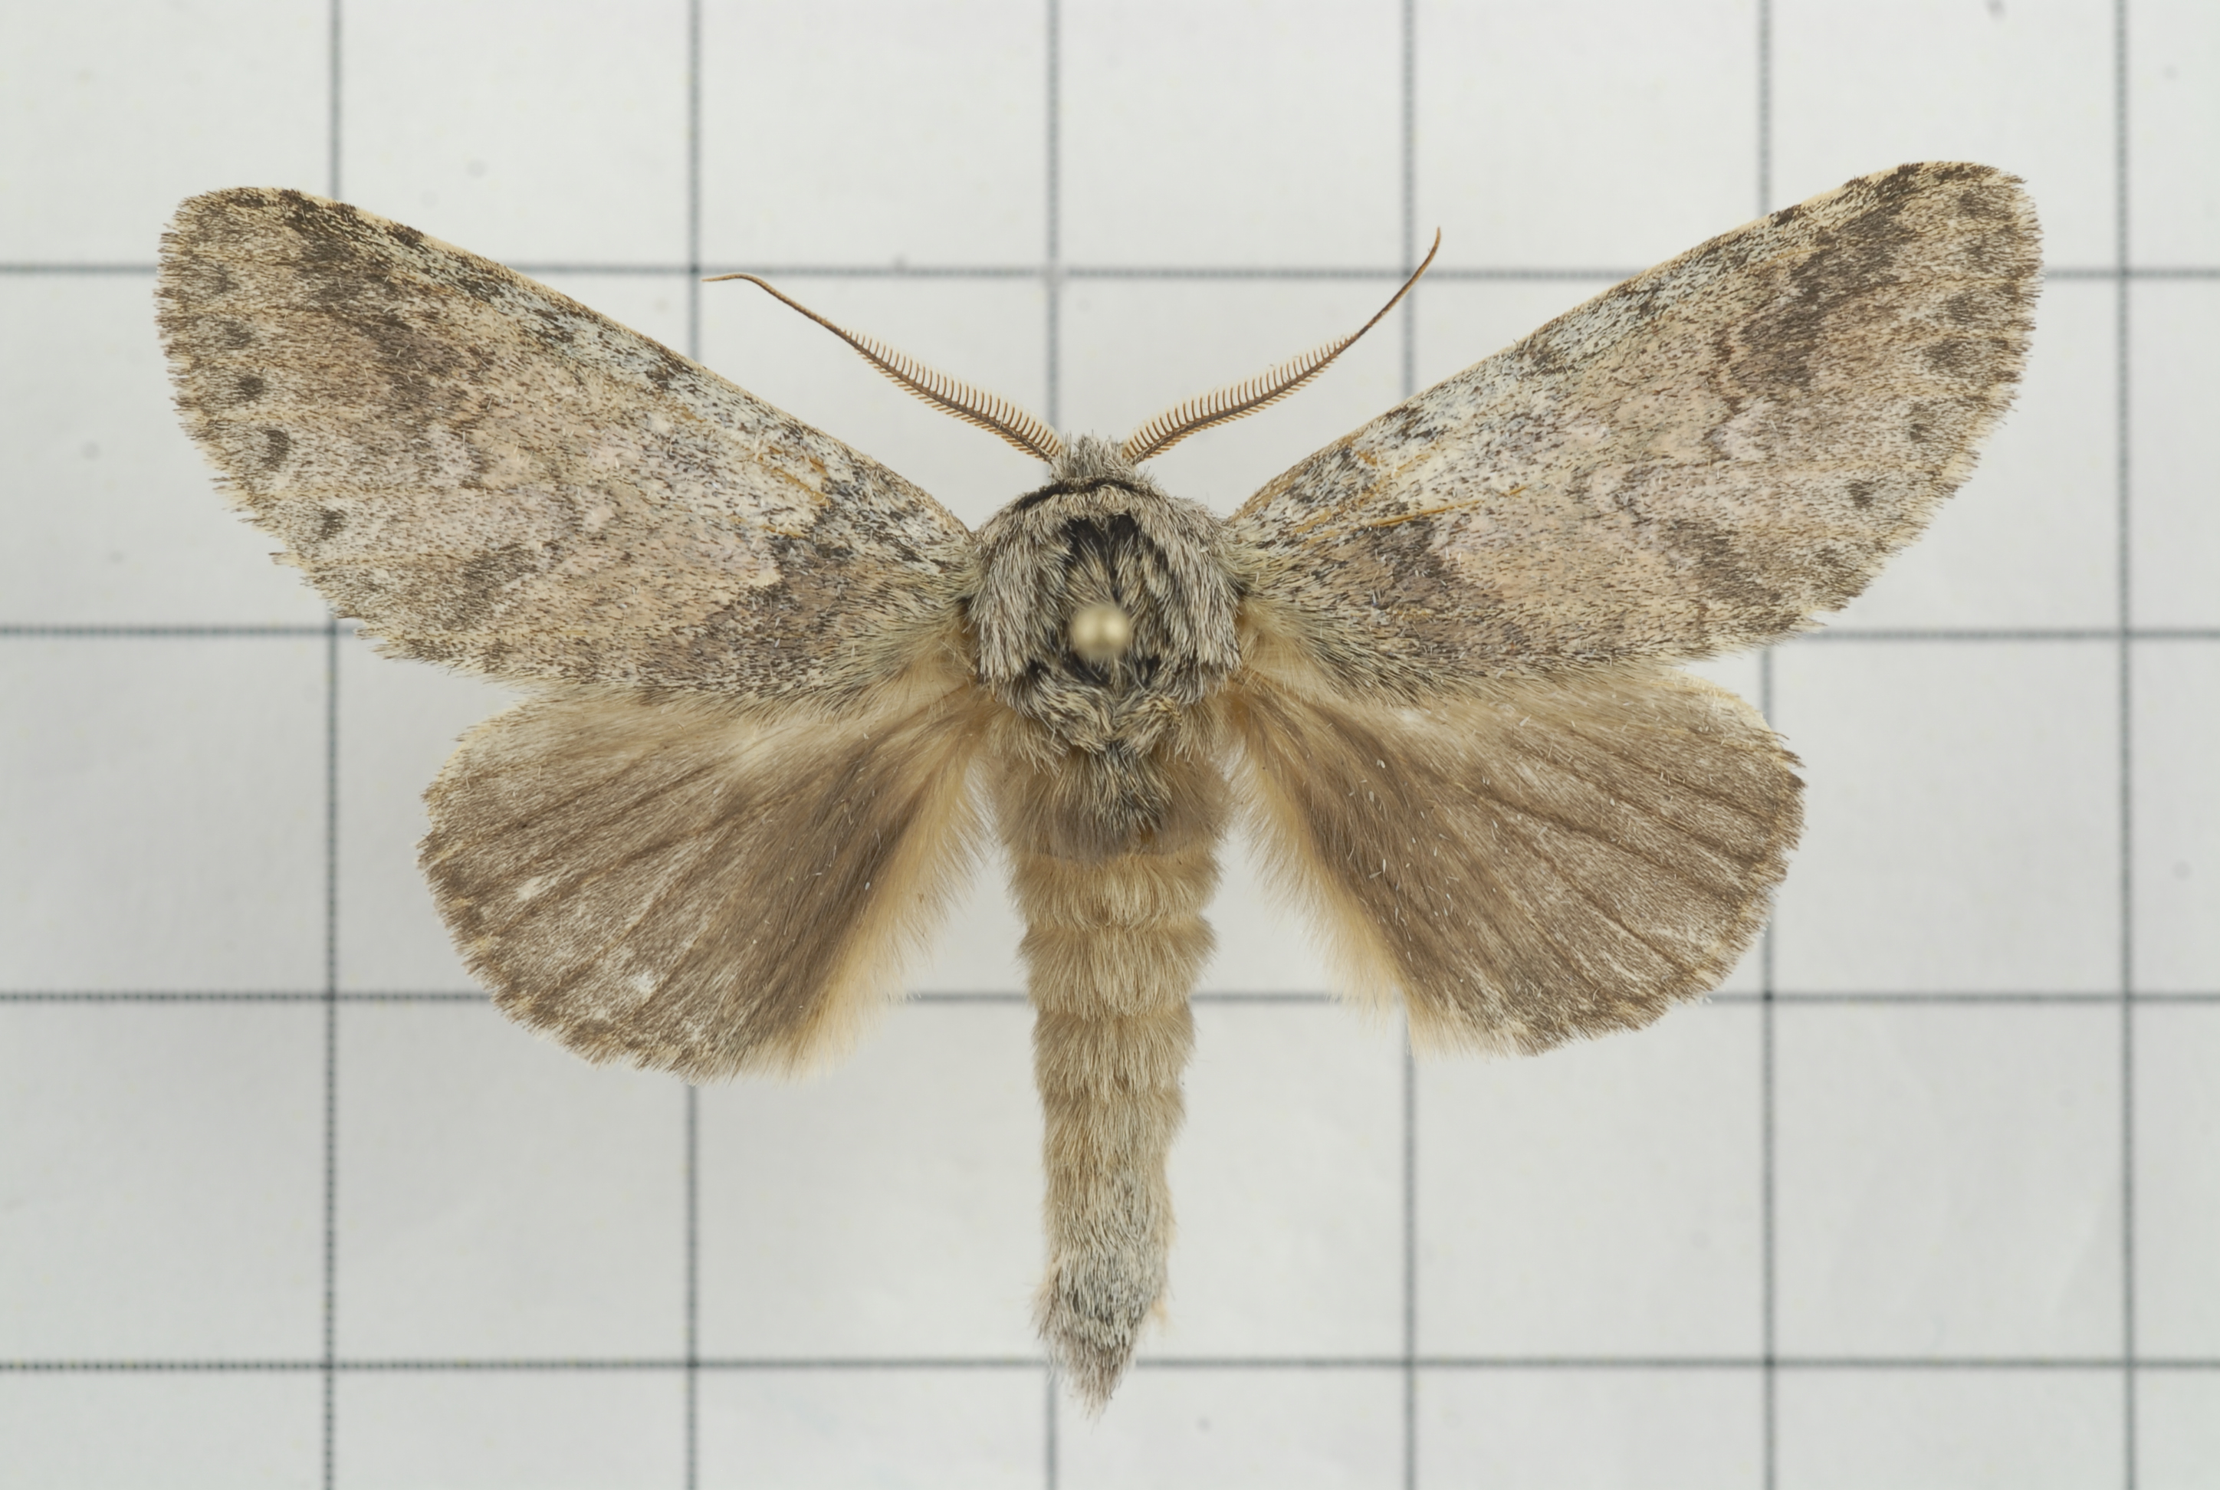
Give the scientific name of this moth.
Disparia wilemani
